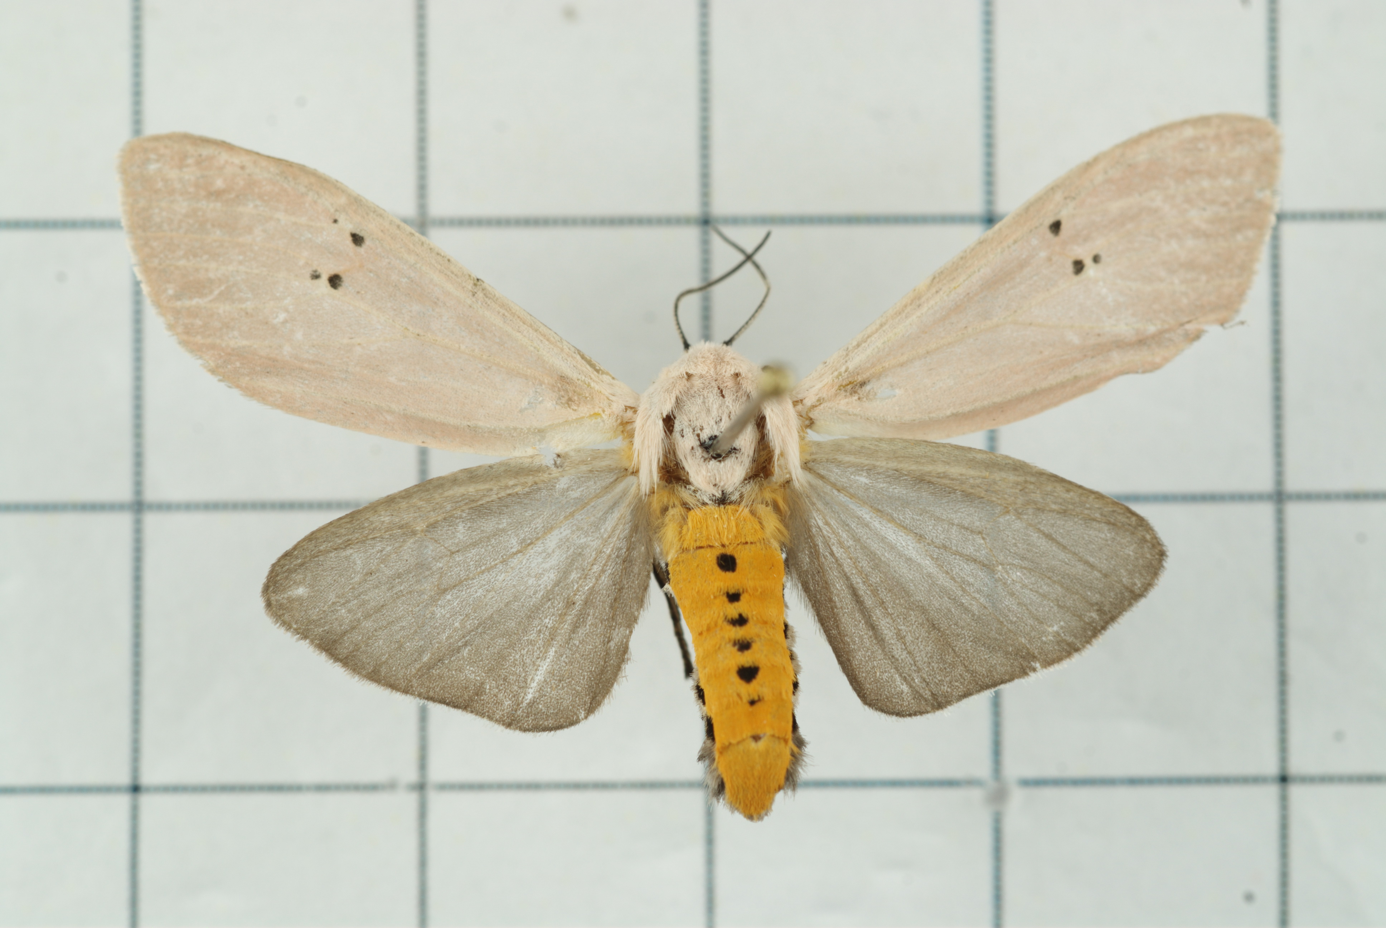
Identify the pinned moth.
Creatonotos transiens koni
